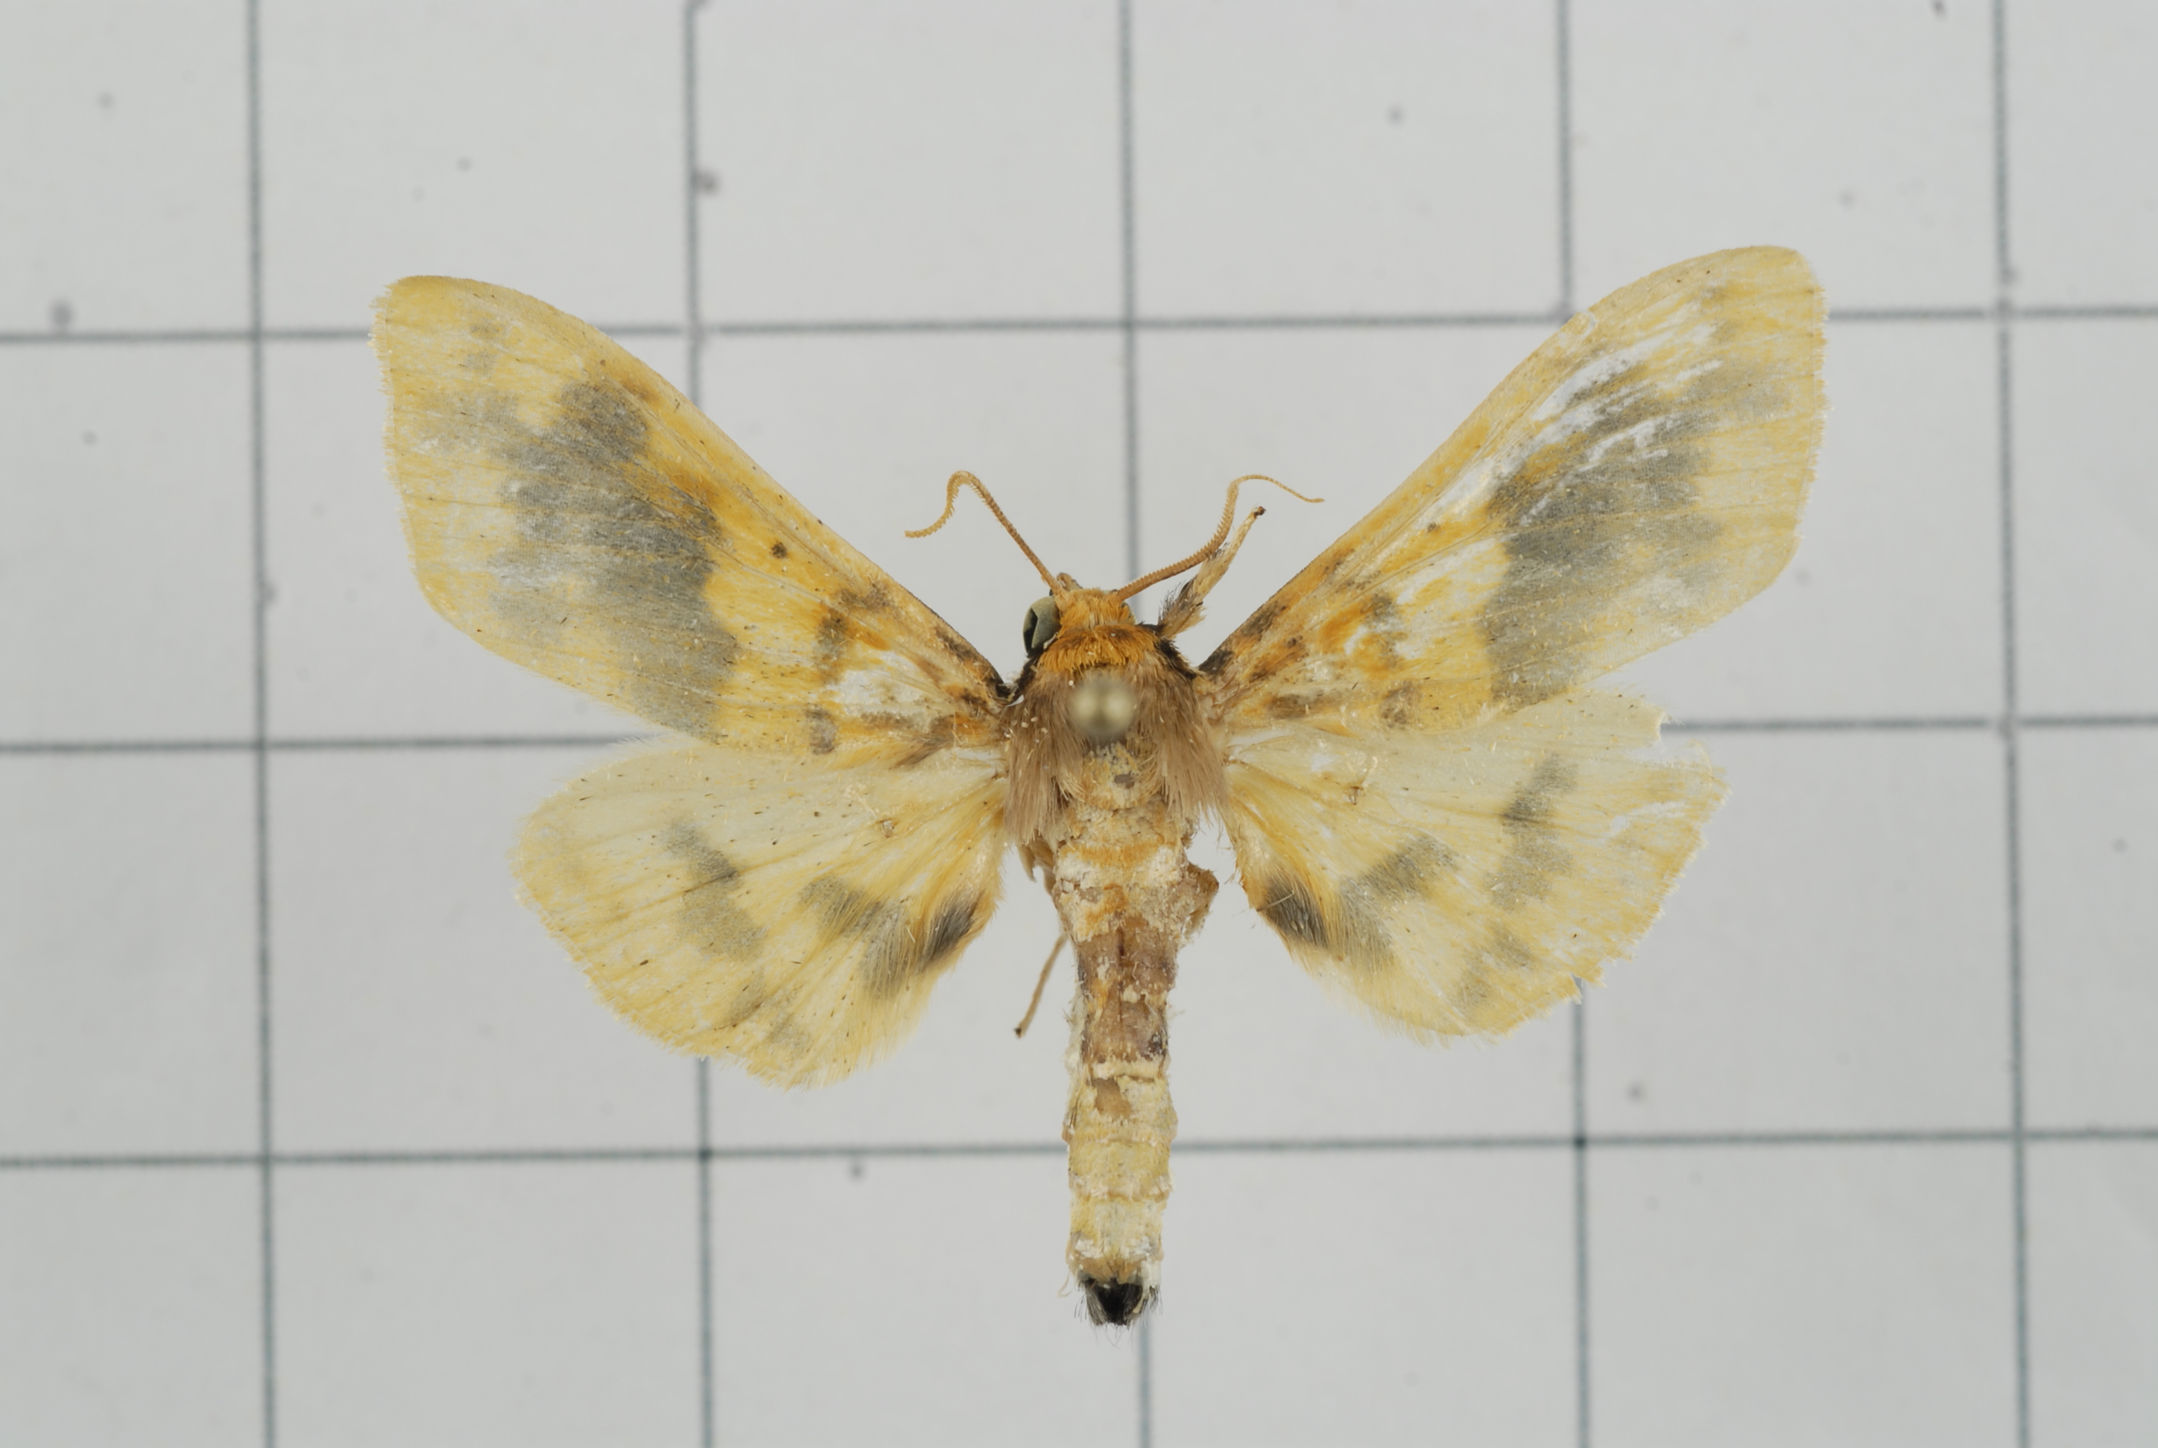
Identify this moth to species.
Pachynoa thoosalis
